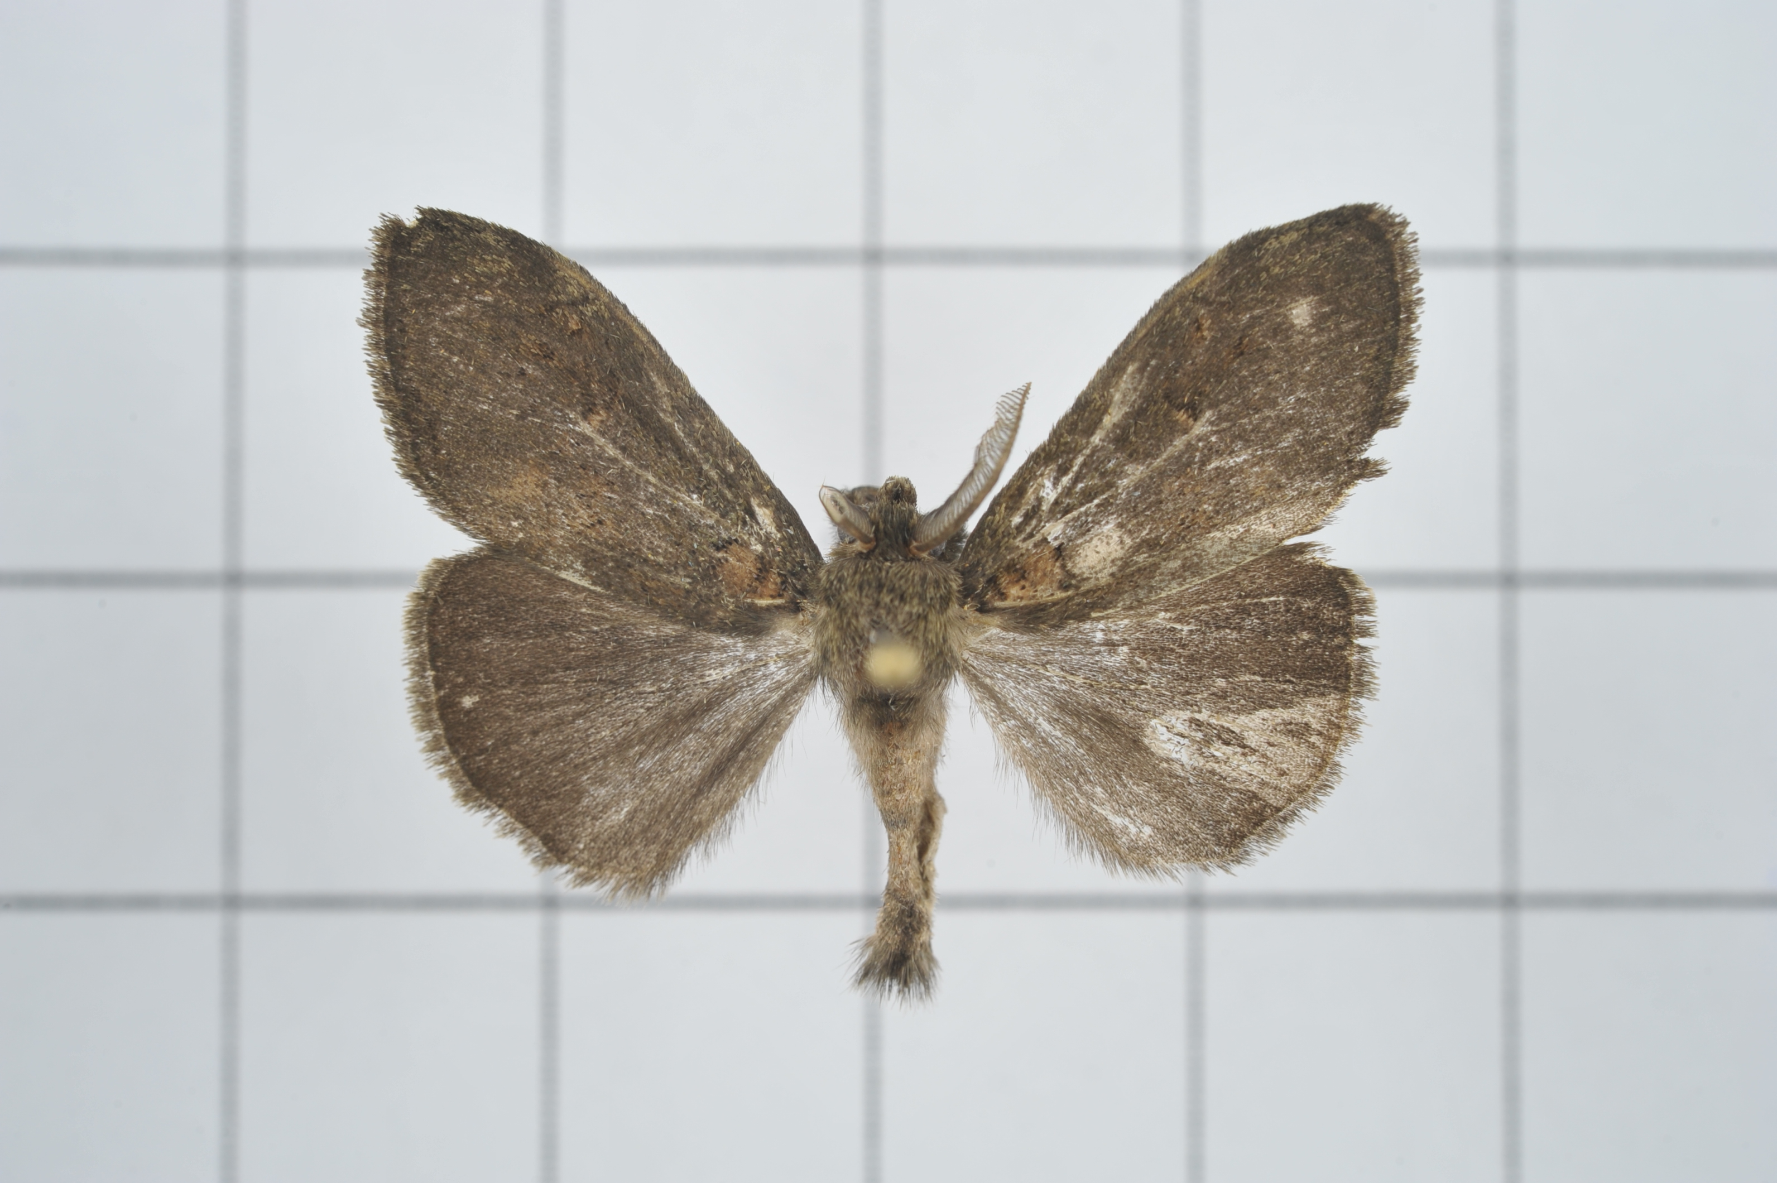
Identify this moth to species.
Olene dudgeoni
